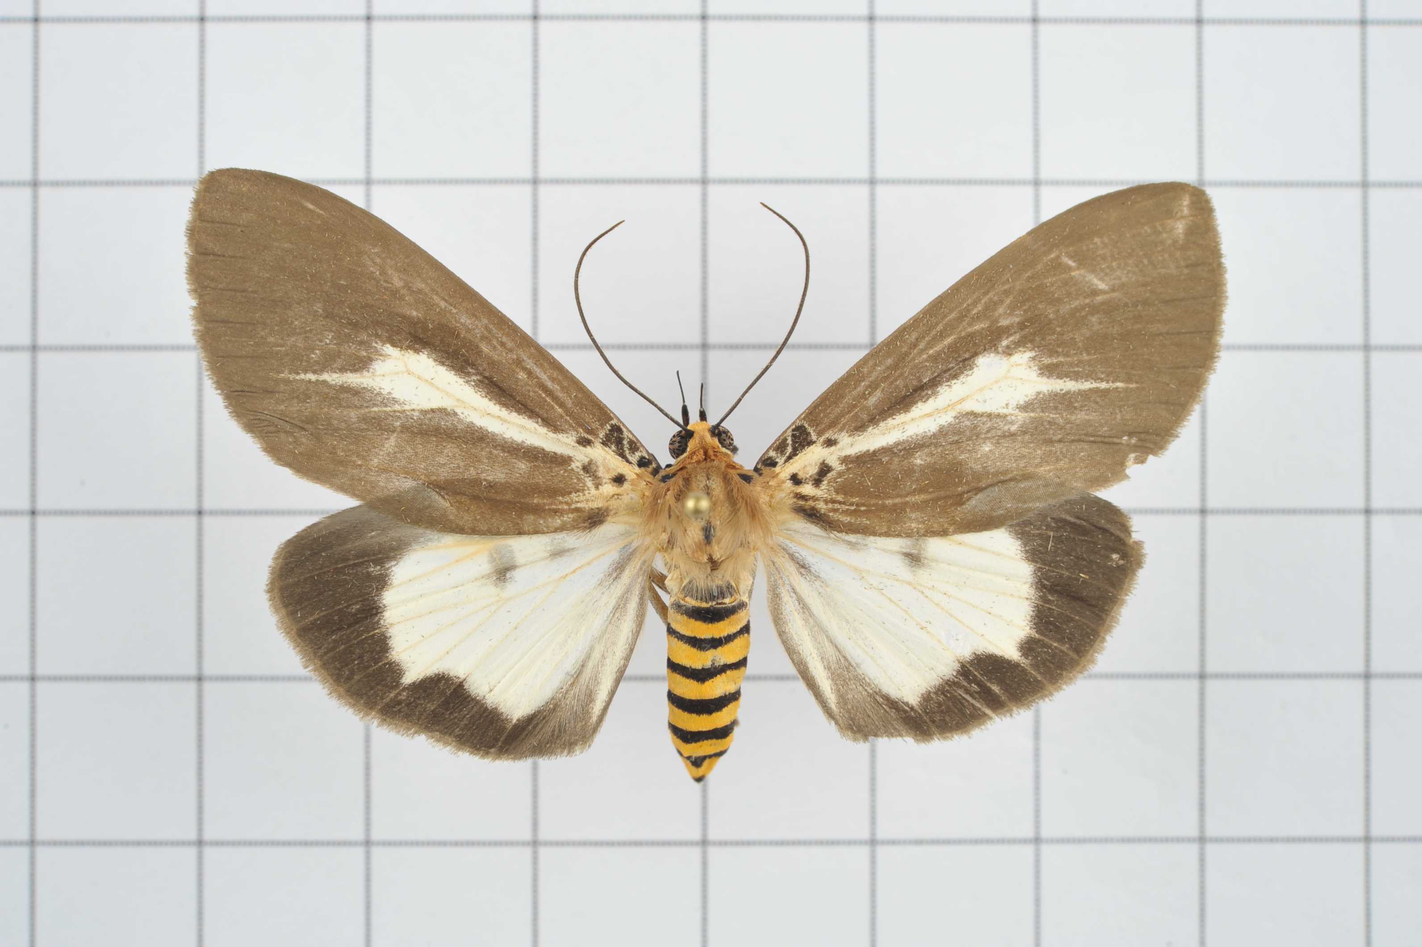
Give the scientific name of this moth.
Asota heliconia zebrina
